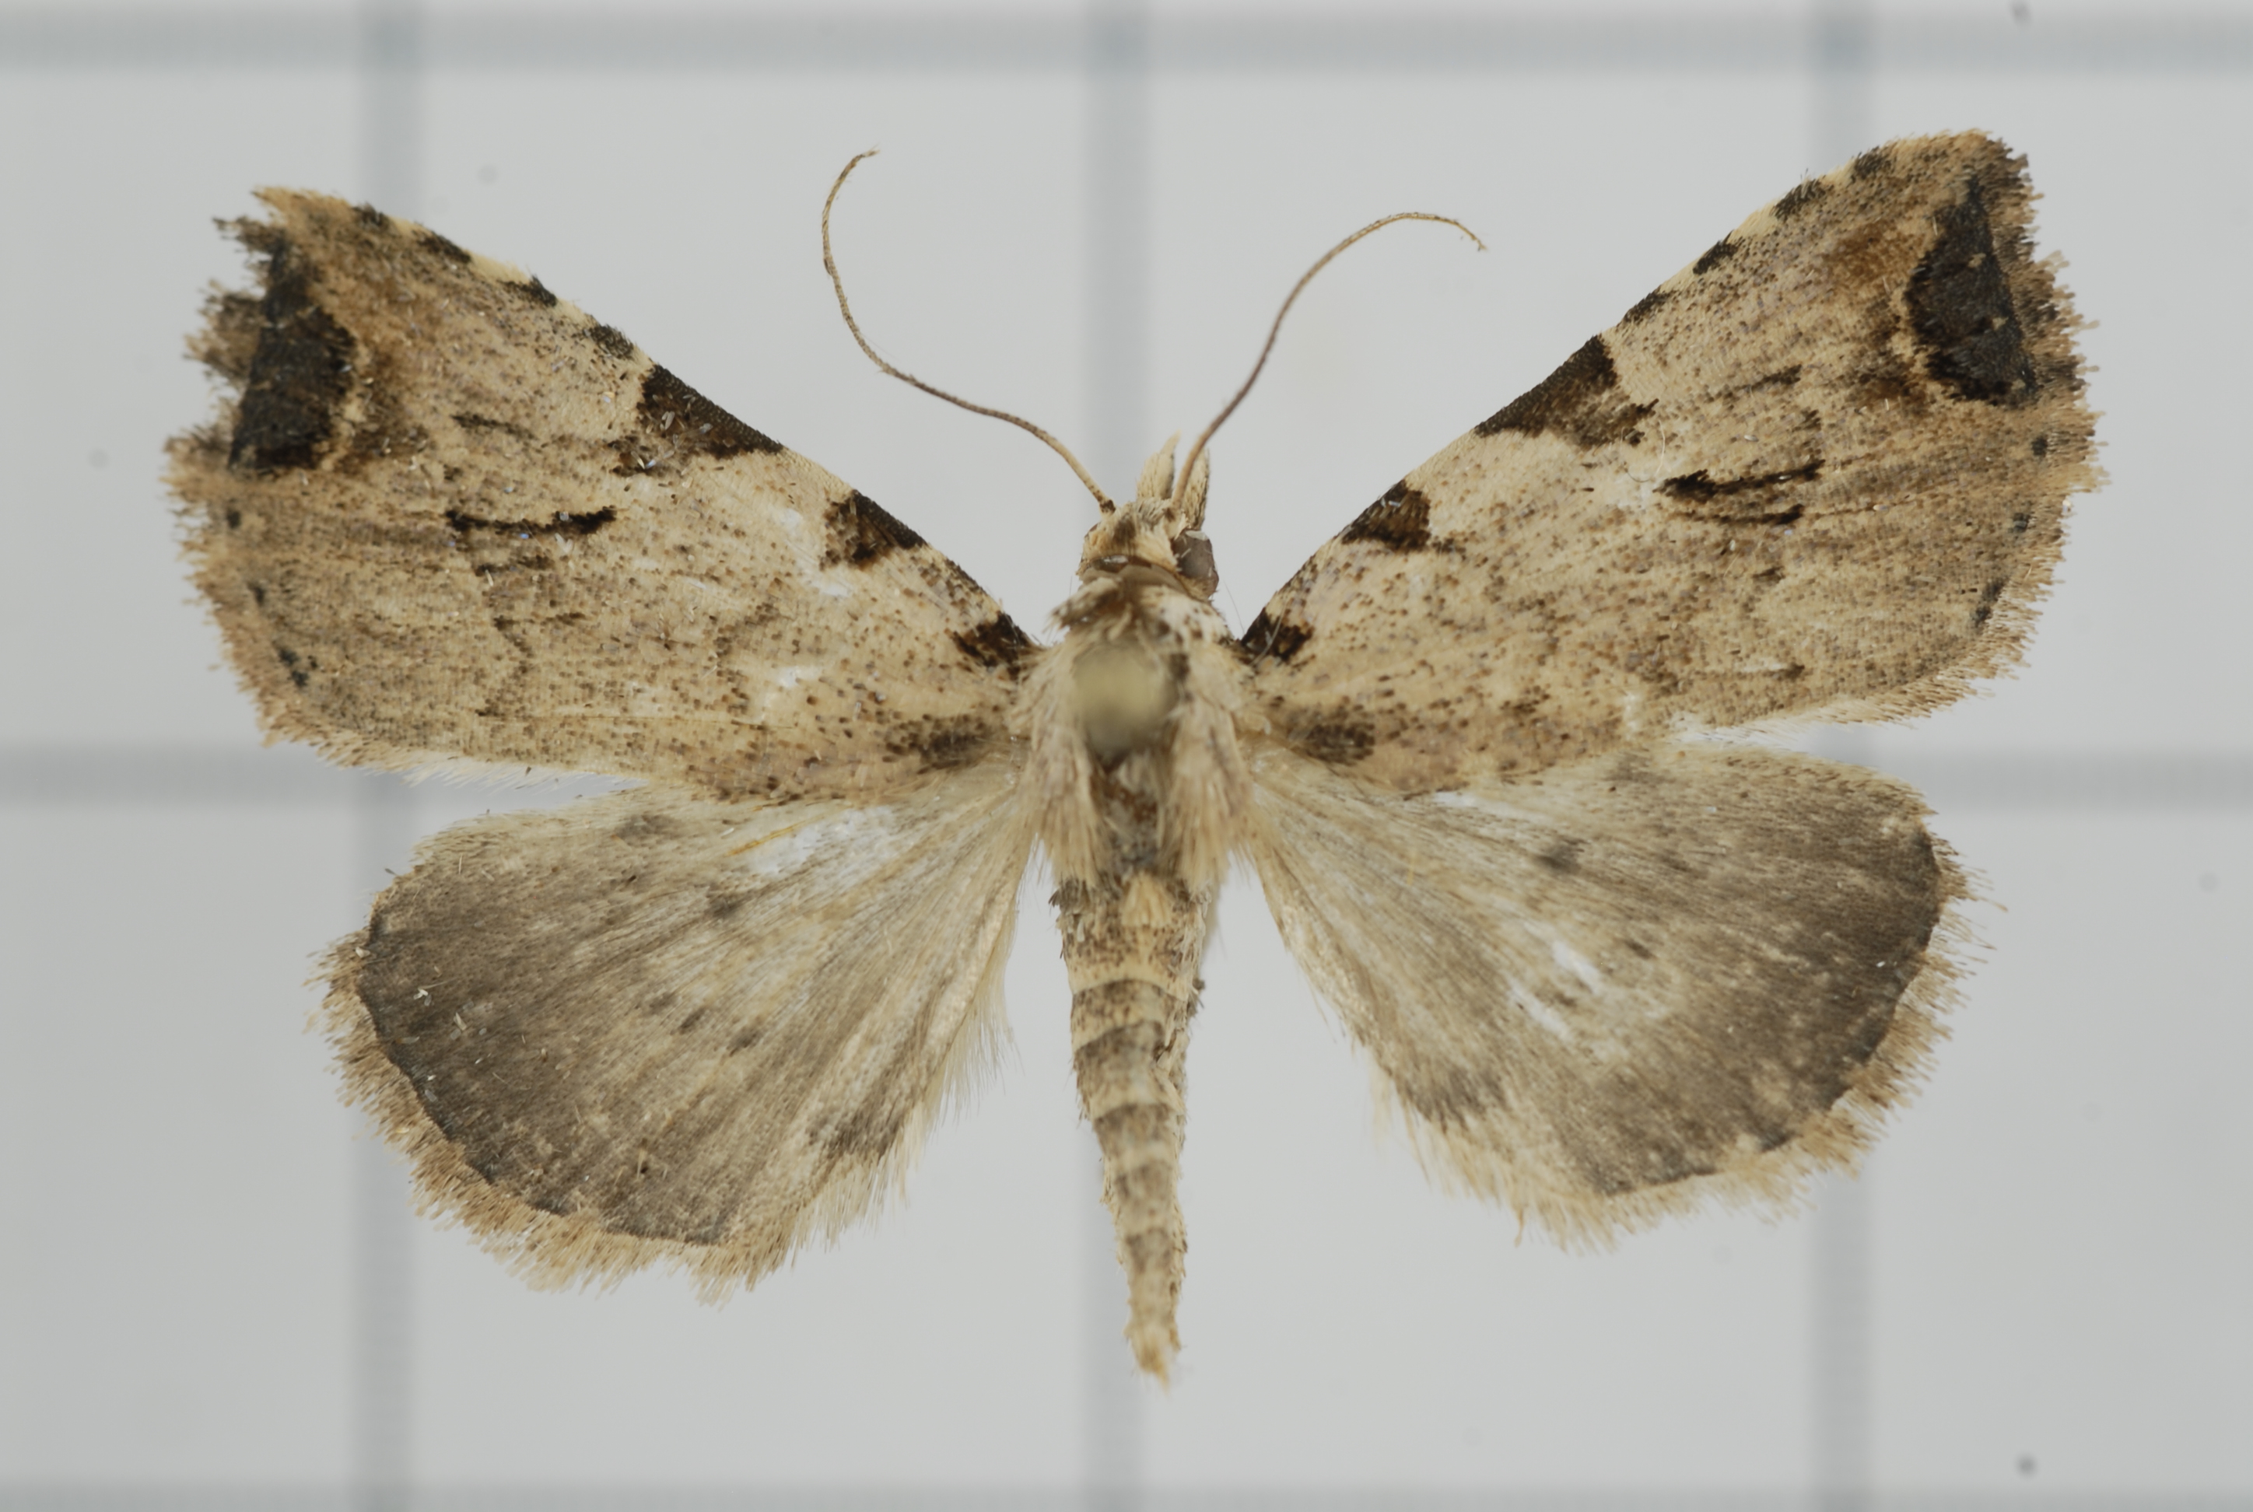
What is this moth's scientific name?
Oglasa costimacula
